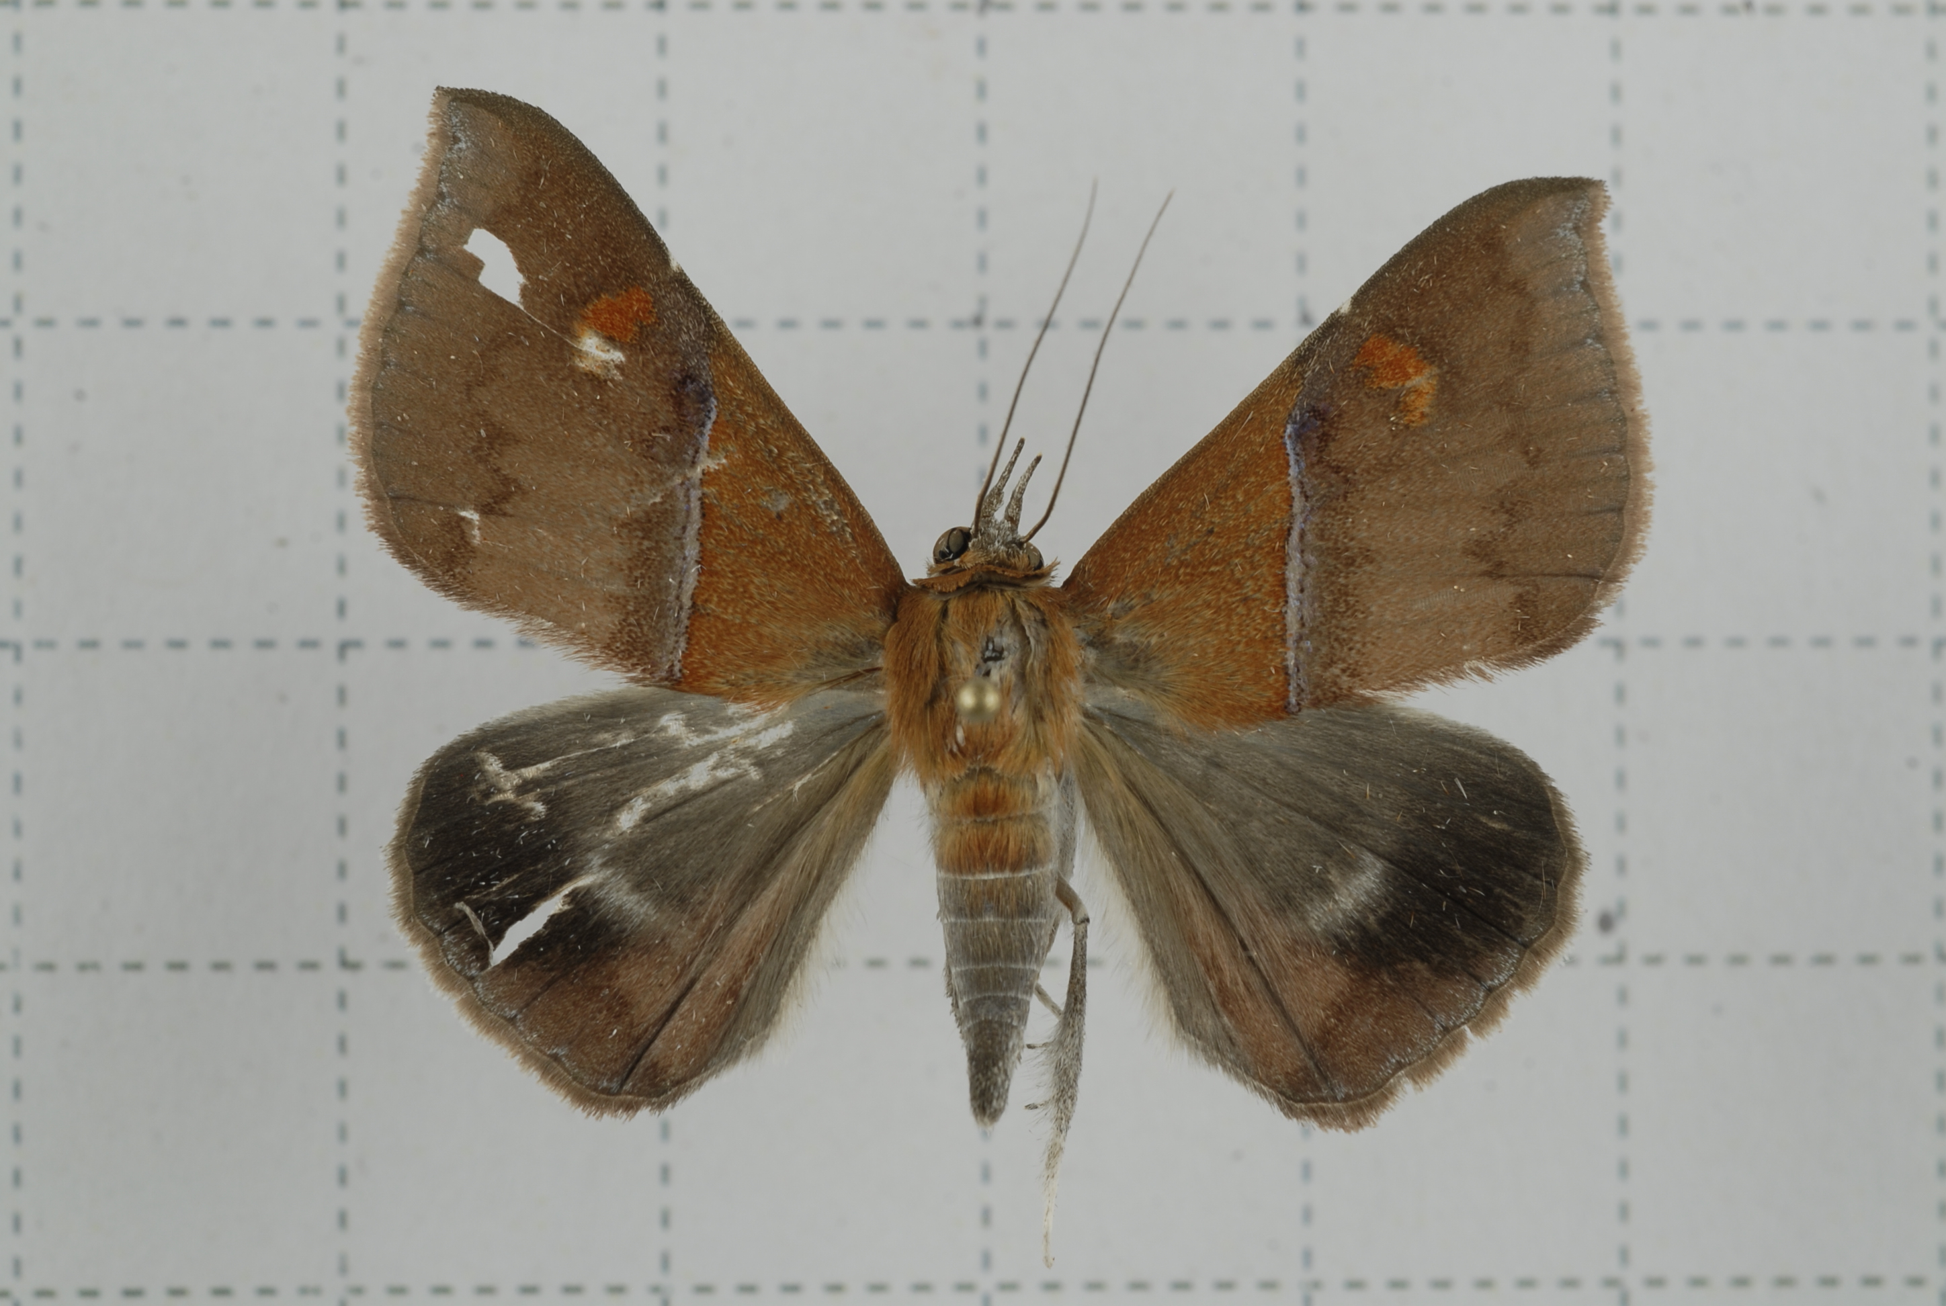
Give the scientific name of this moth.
Sympis rufibasis
